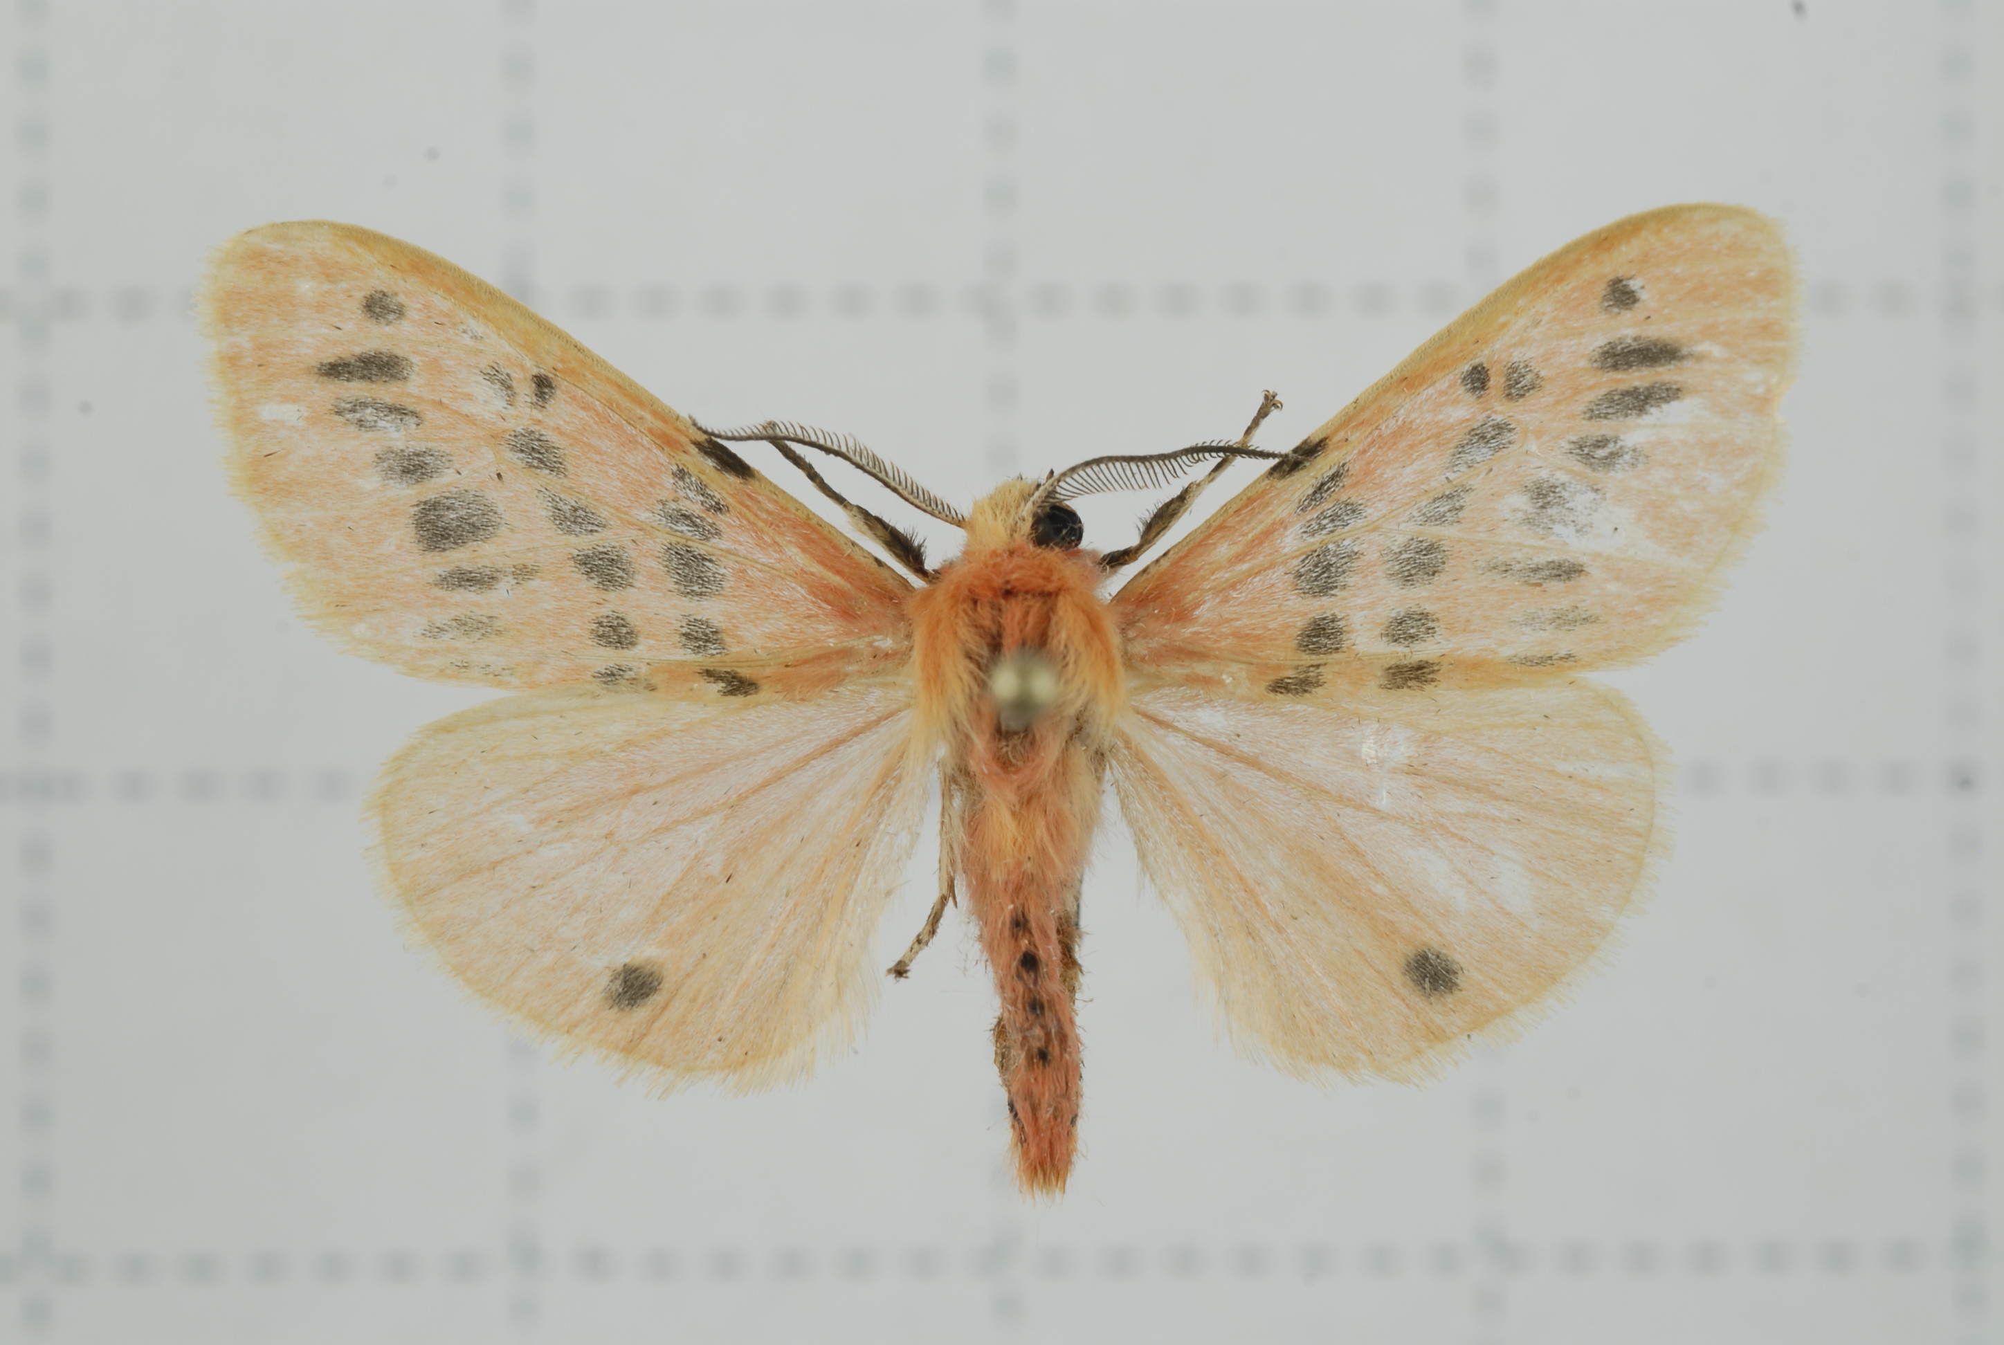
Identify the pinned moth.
Lemyra alikangensis
